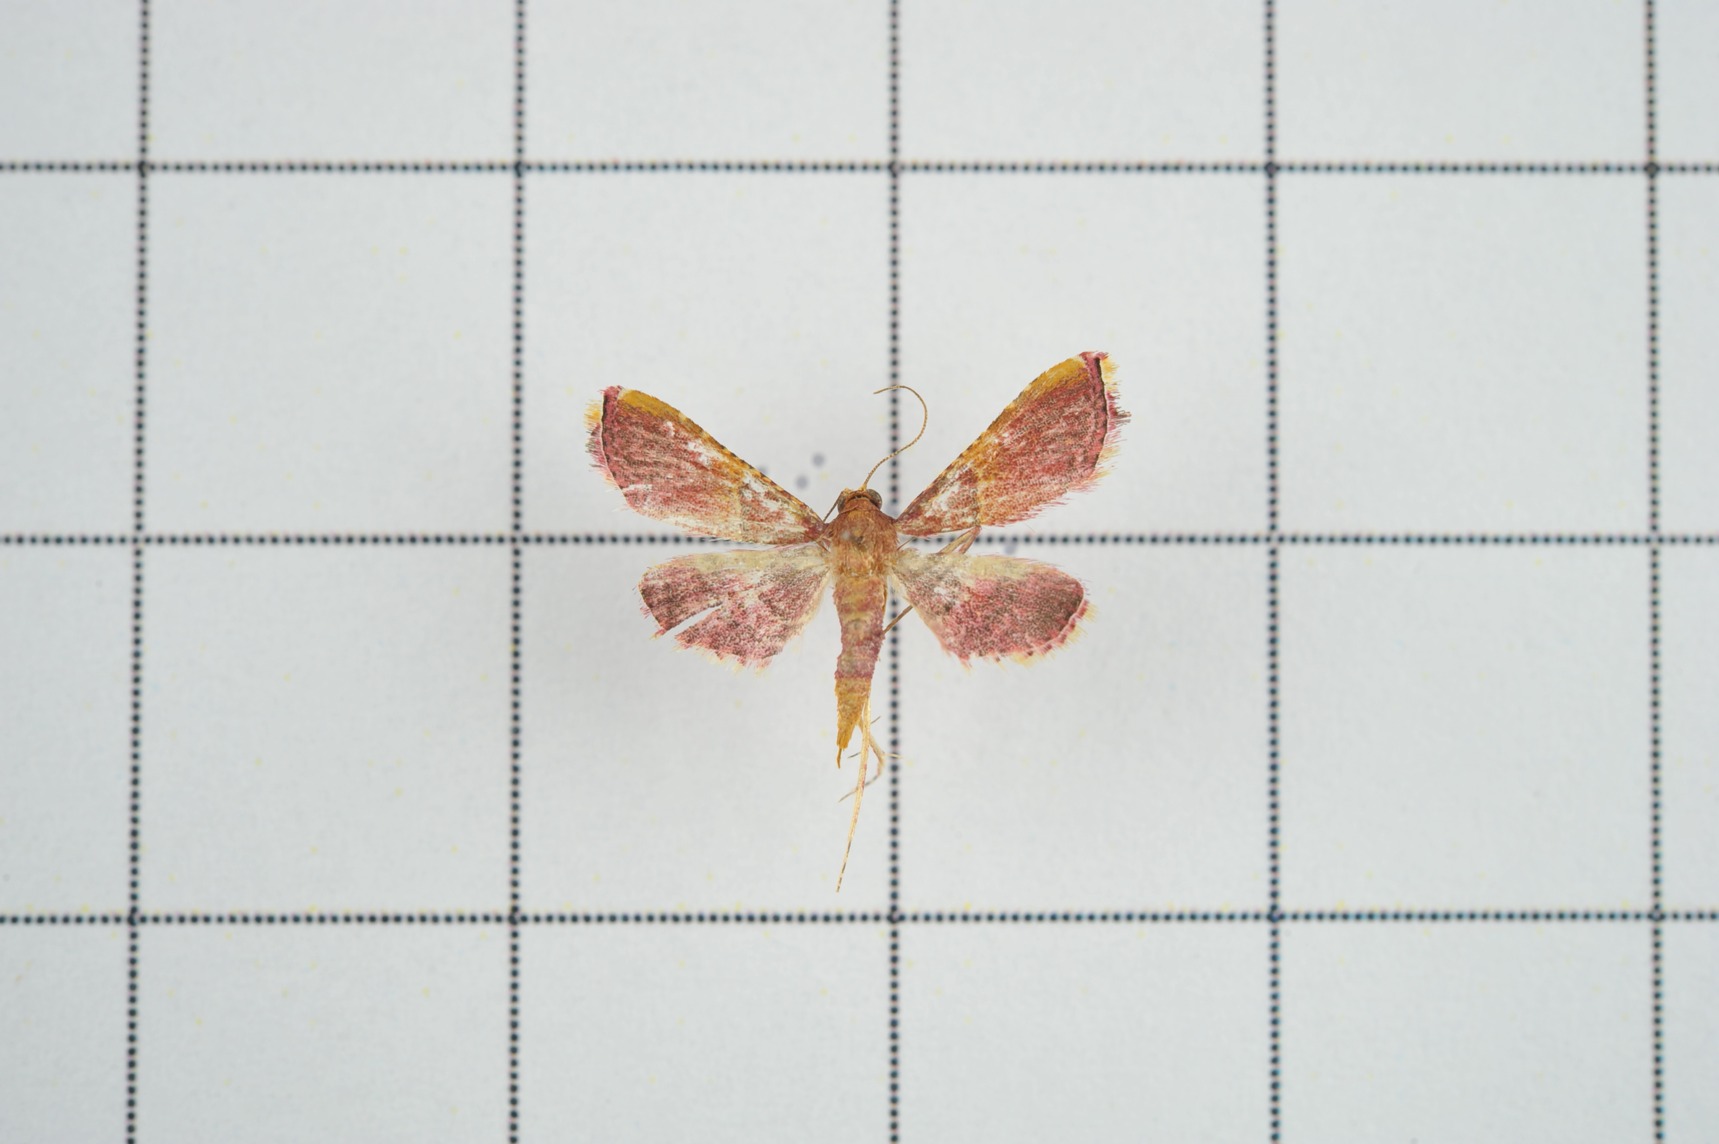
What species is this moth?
Endotricha olivacealis
